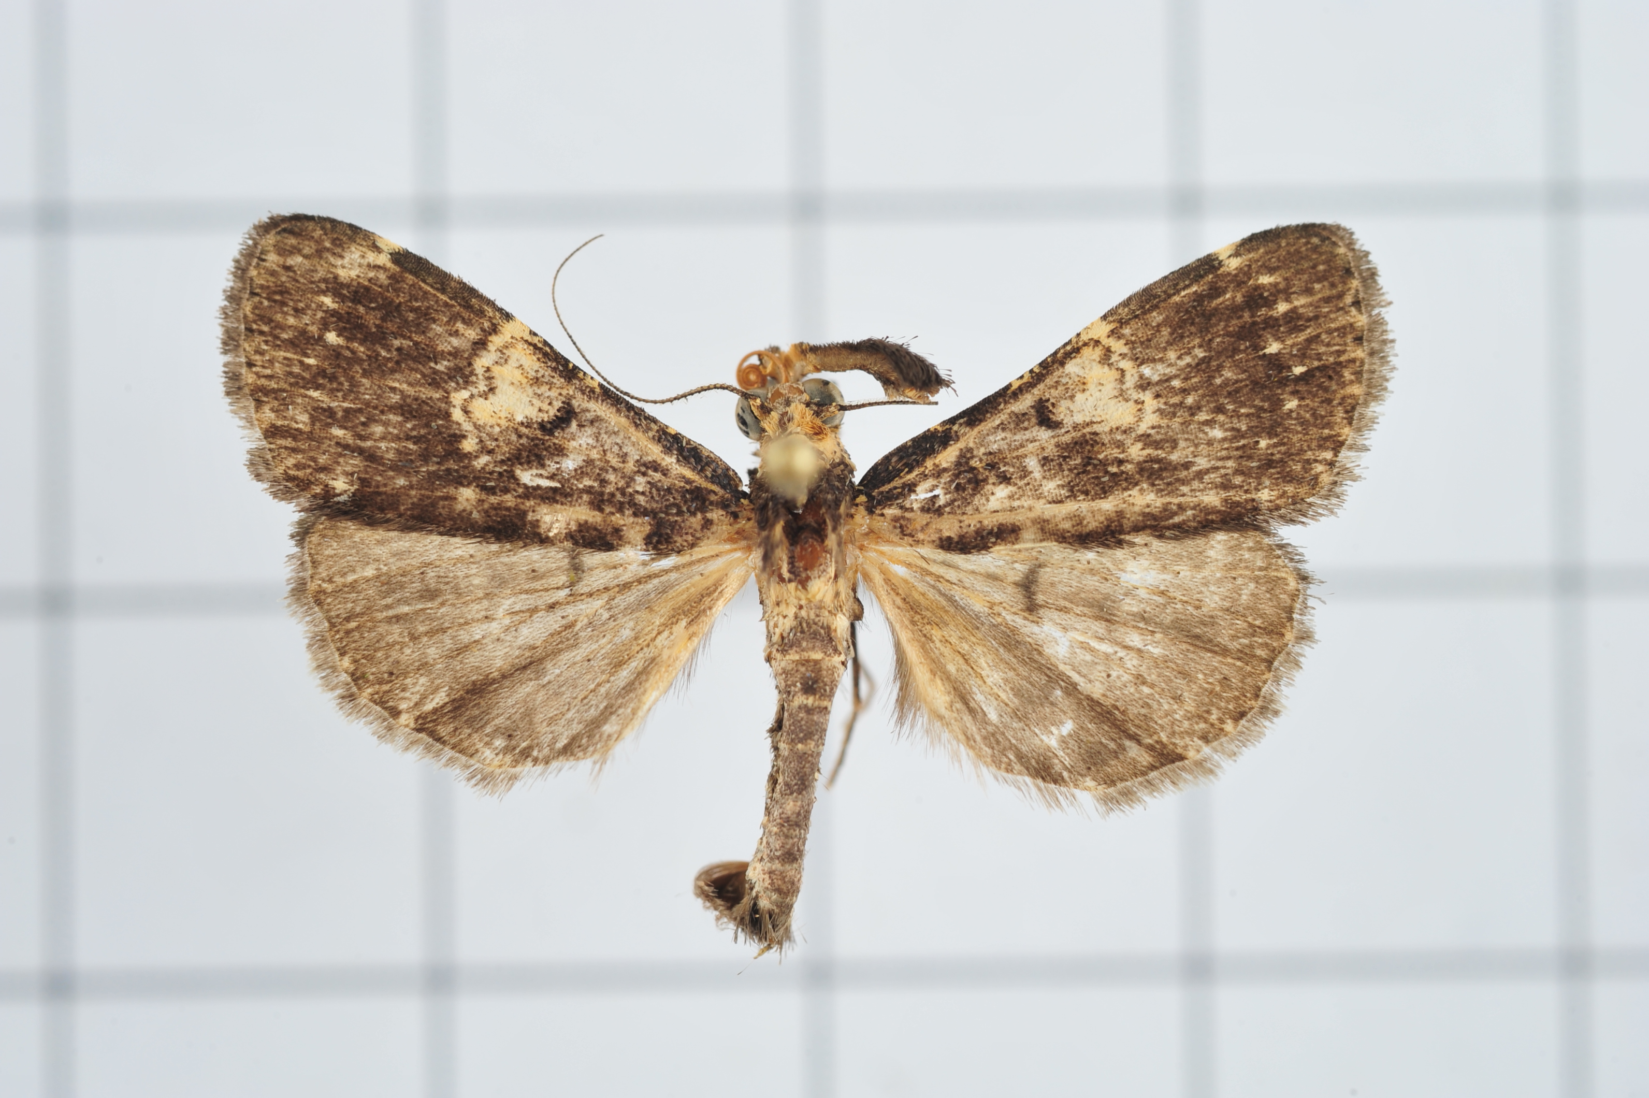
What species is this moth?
Hydrillodes gravatalis
